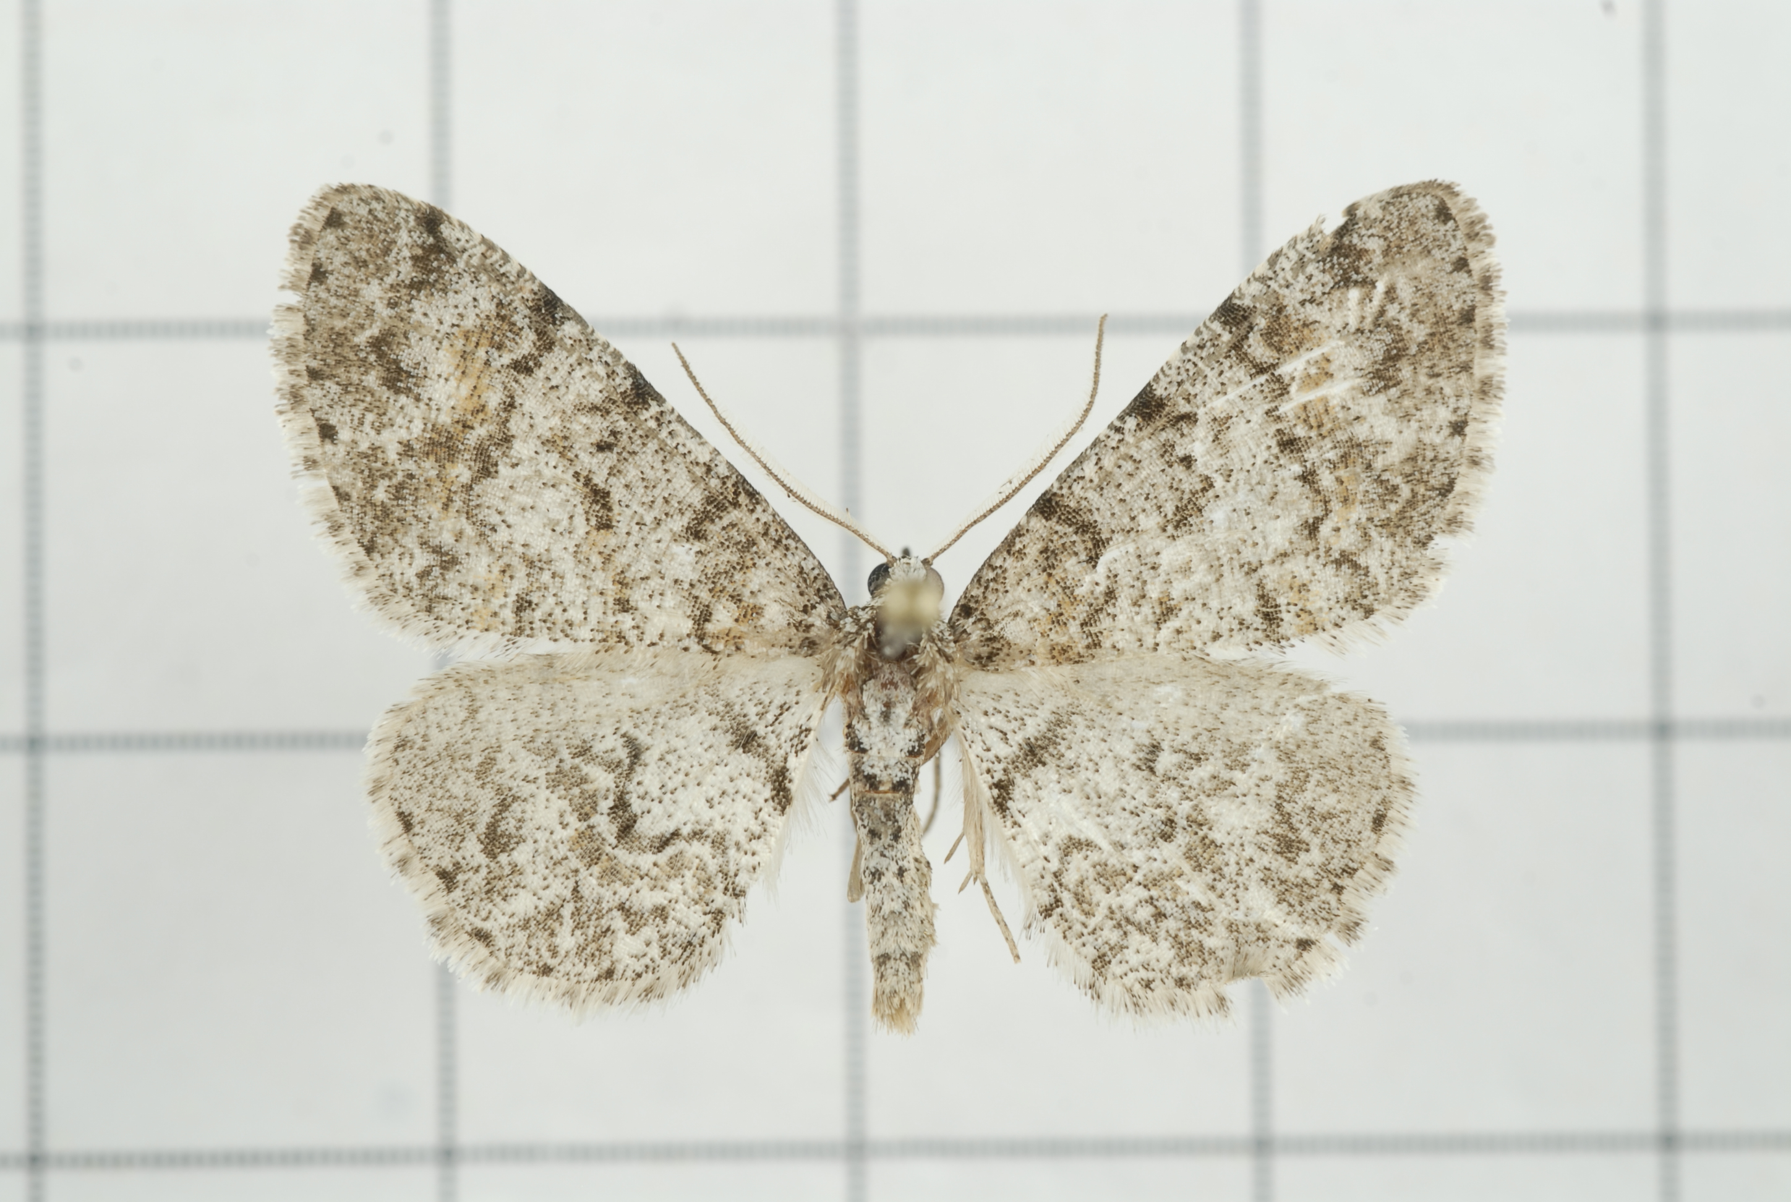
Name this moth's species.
Aethalura duplicata
